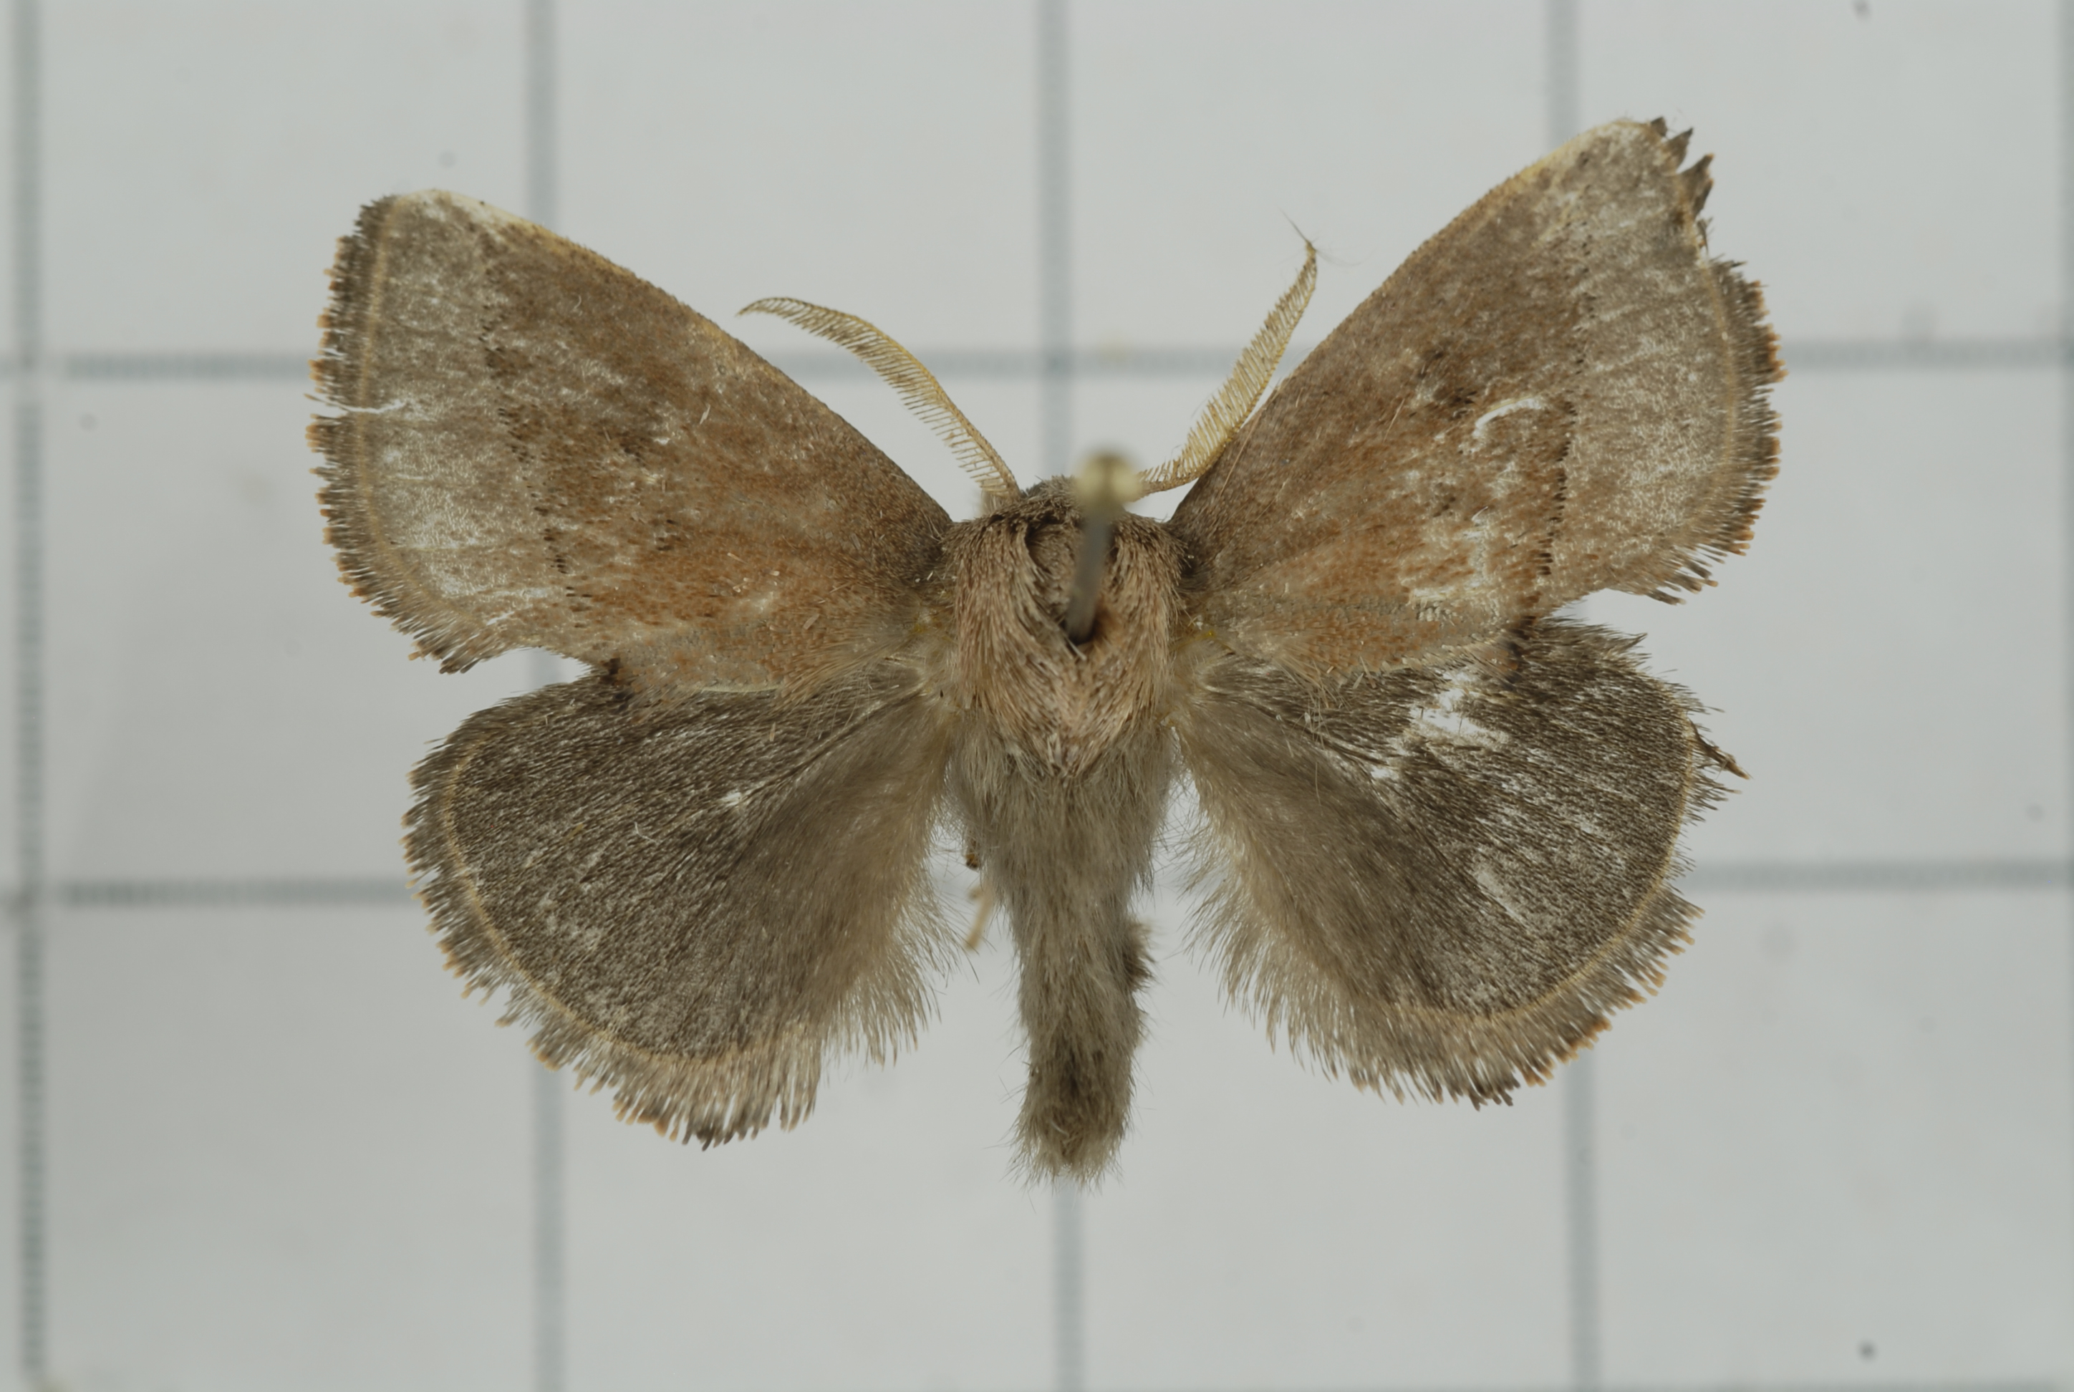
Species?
Rhamnosa arizanella
